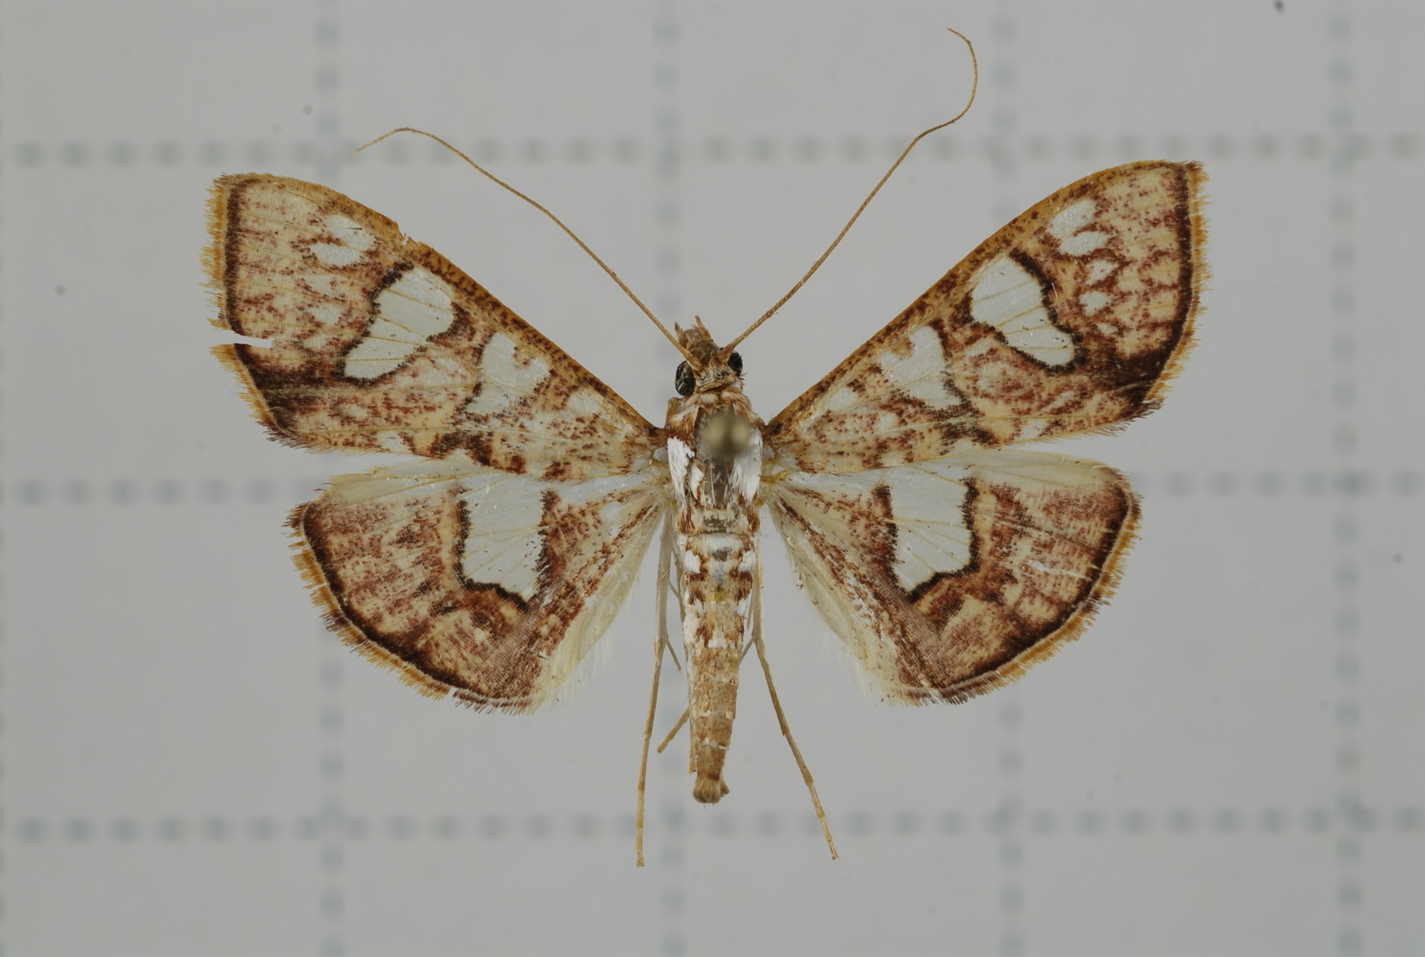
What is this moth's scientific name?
Glyphodes canthusalis
